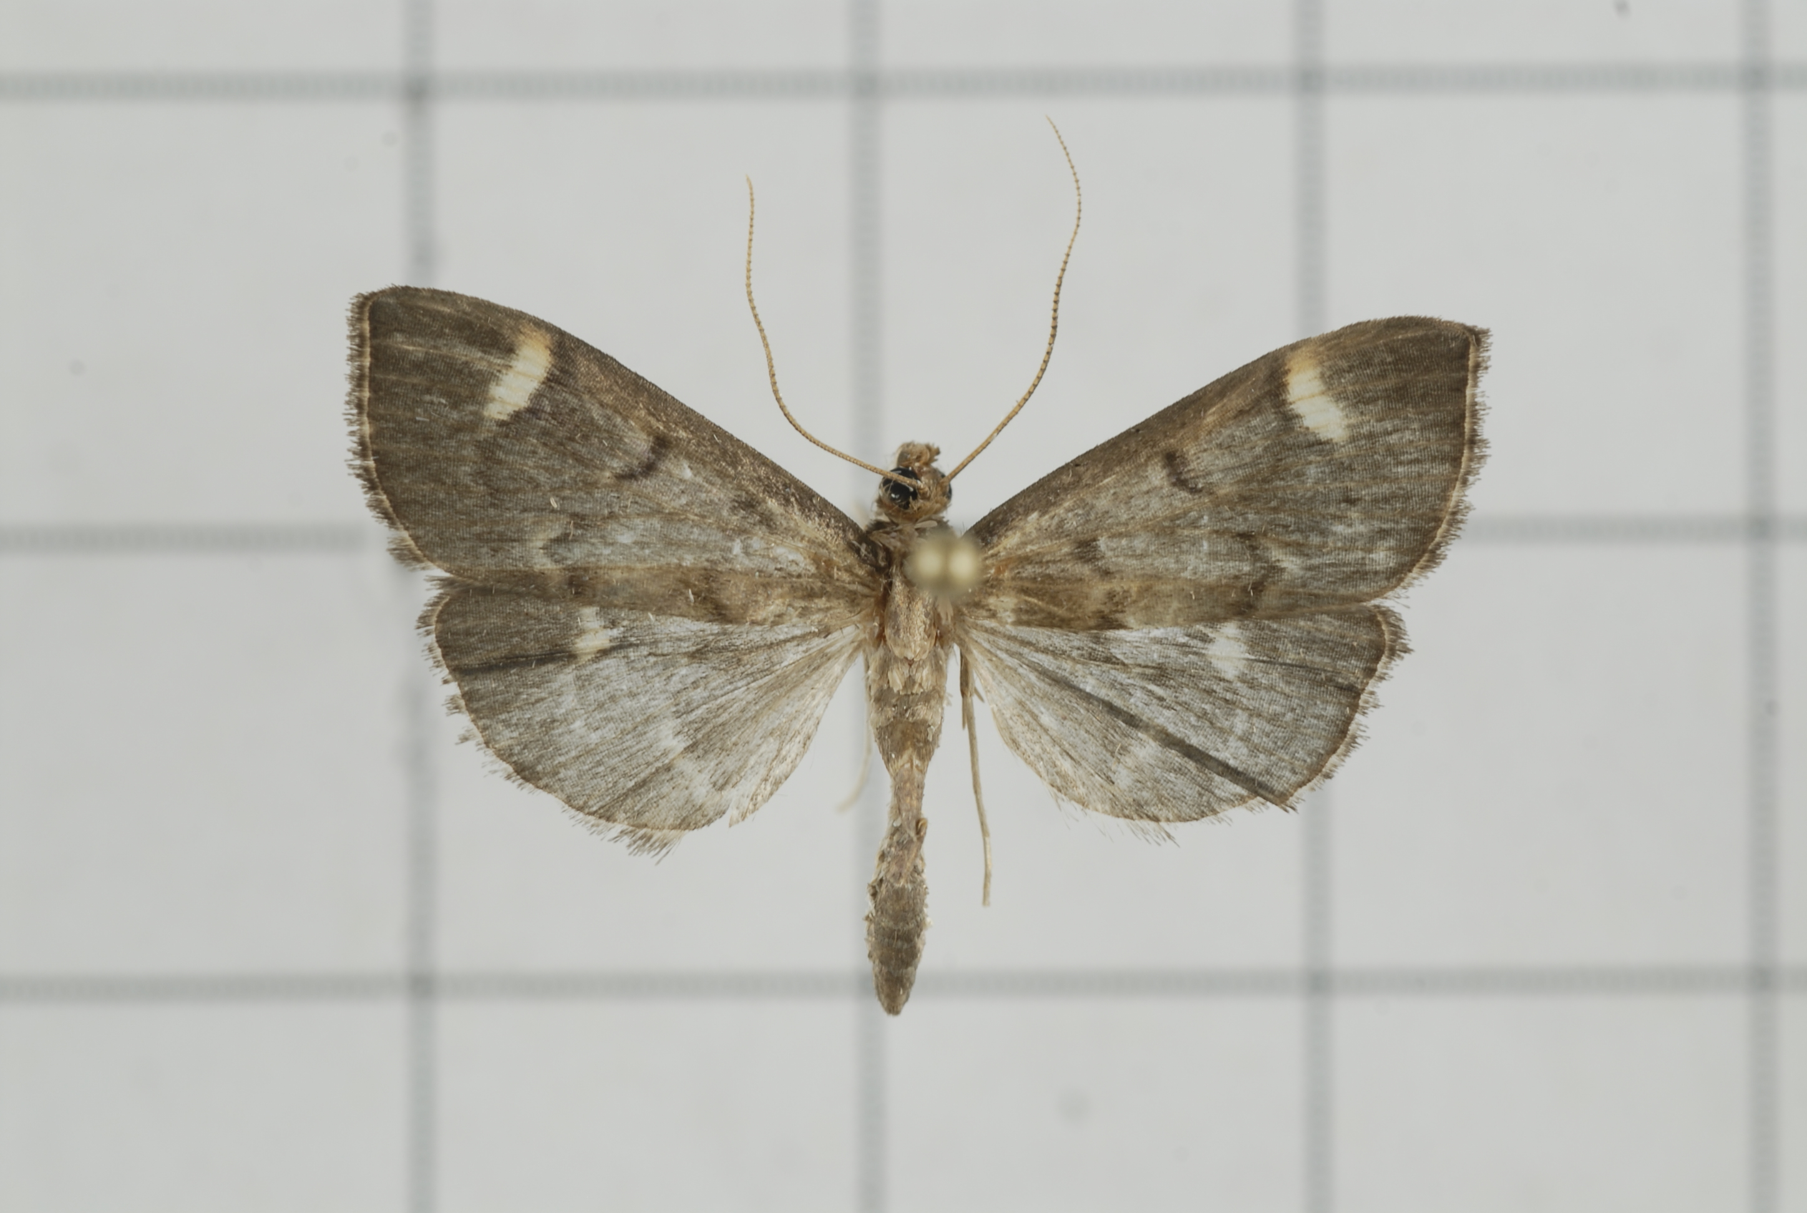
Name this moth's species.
Patania deficiens
